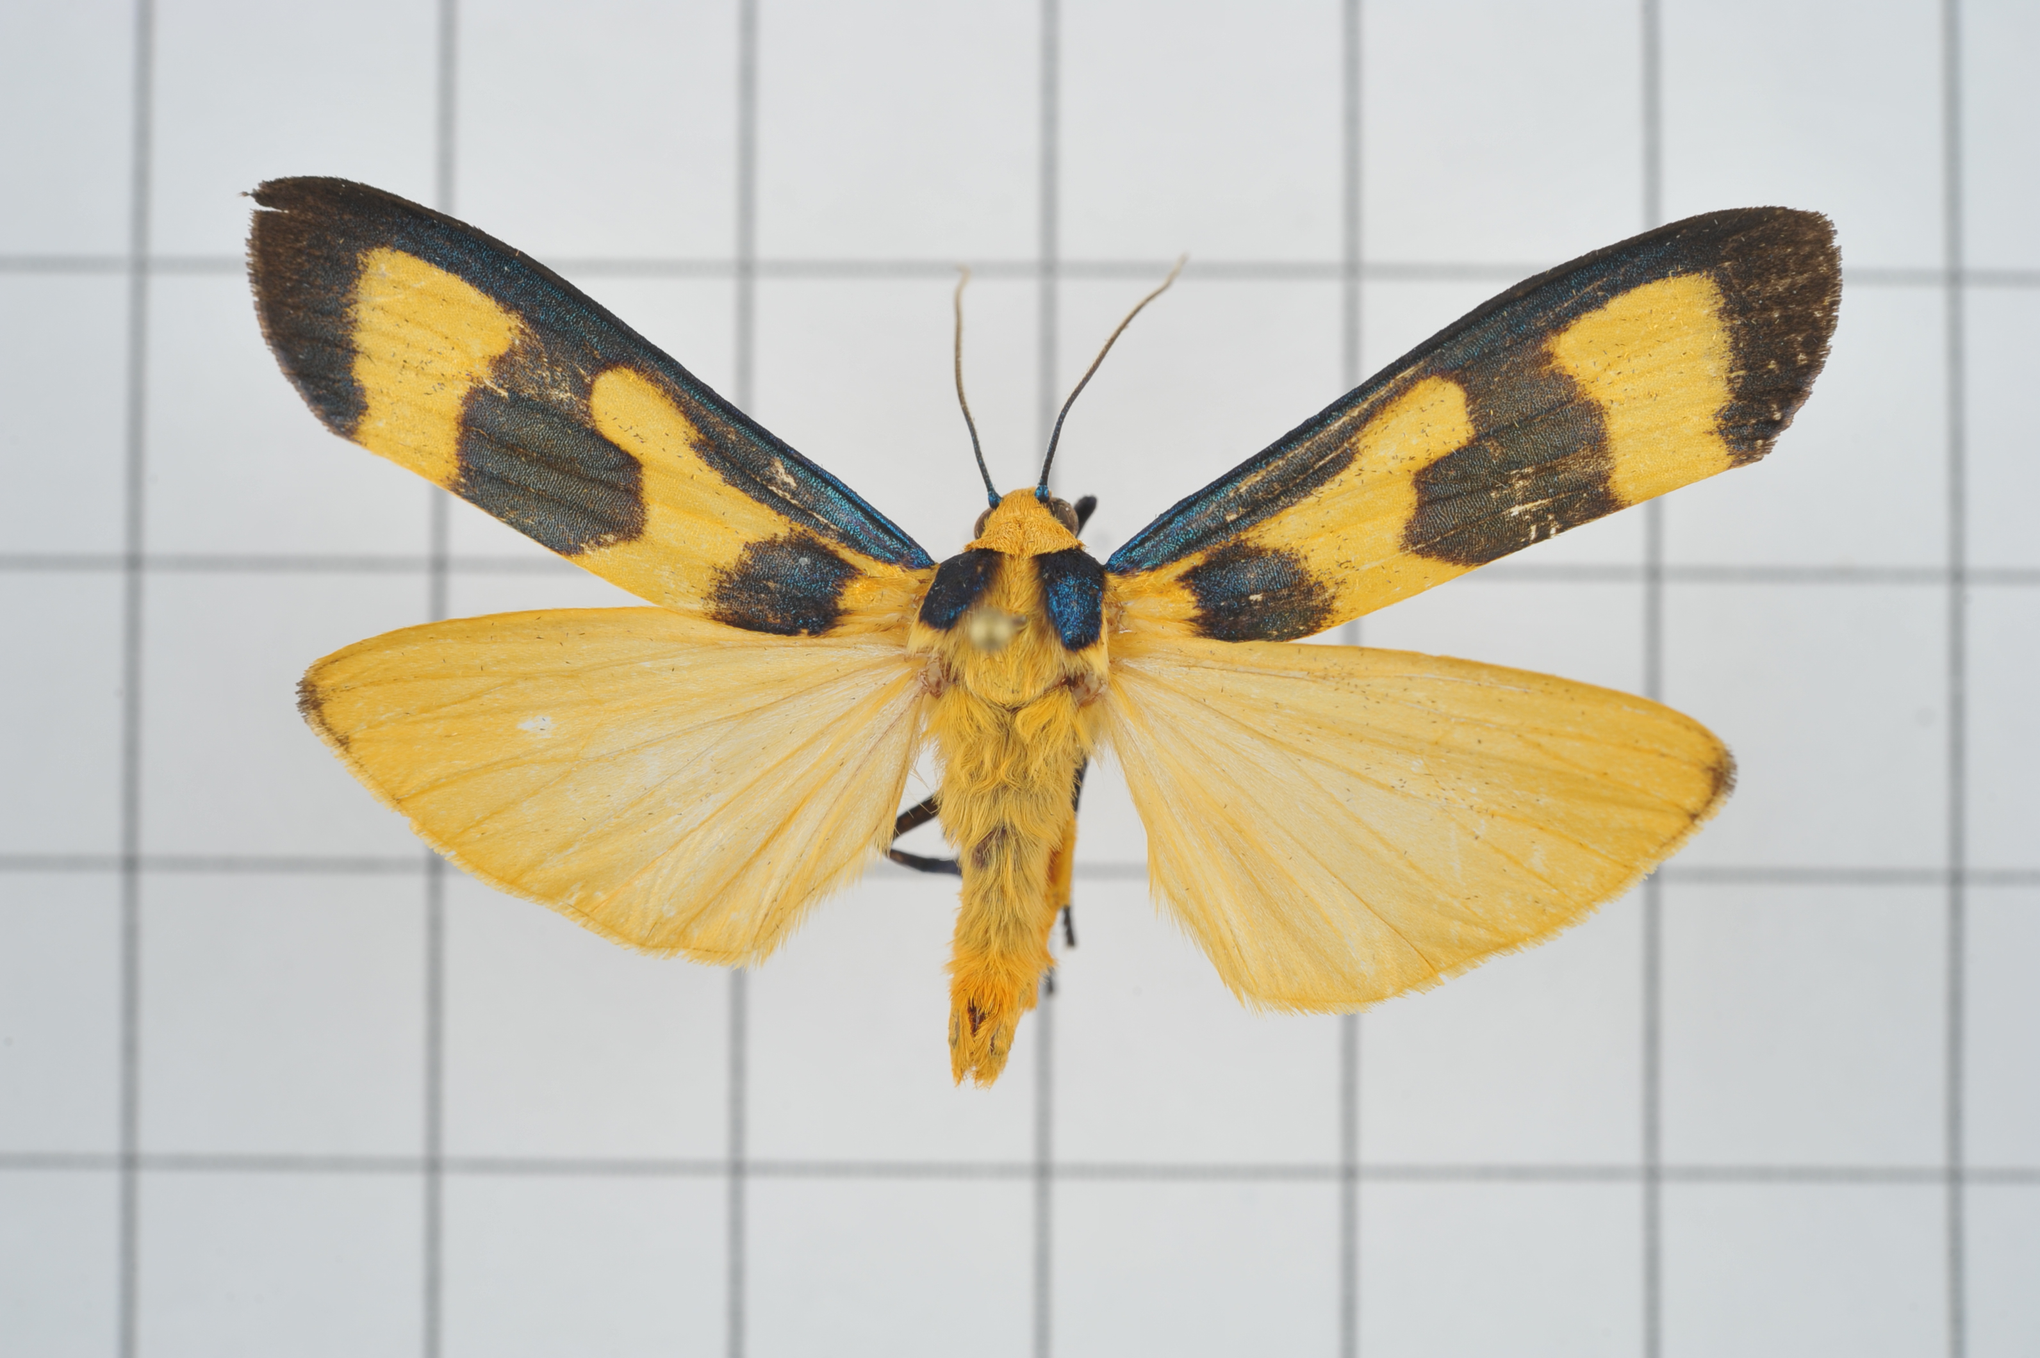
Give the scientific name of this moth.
Chrysaeglia magnifica
